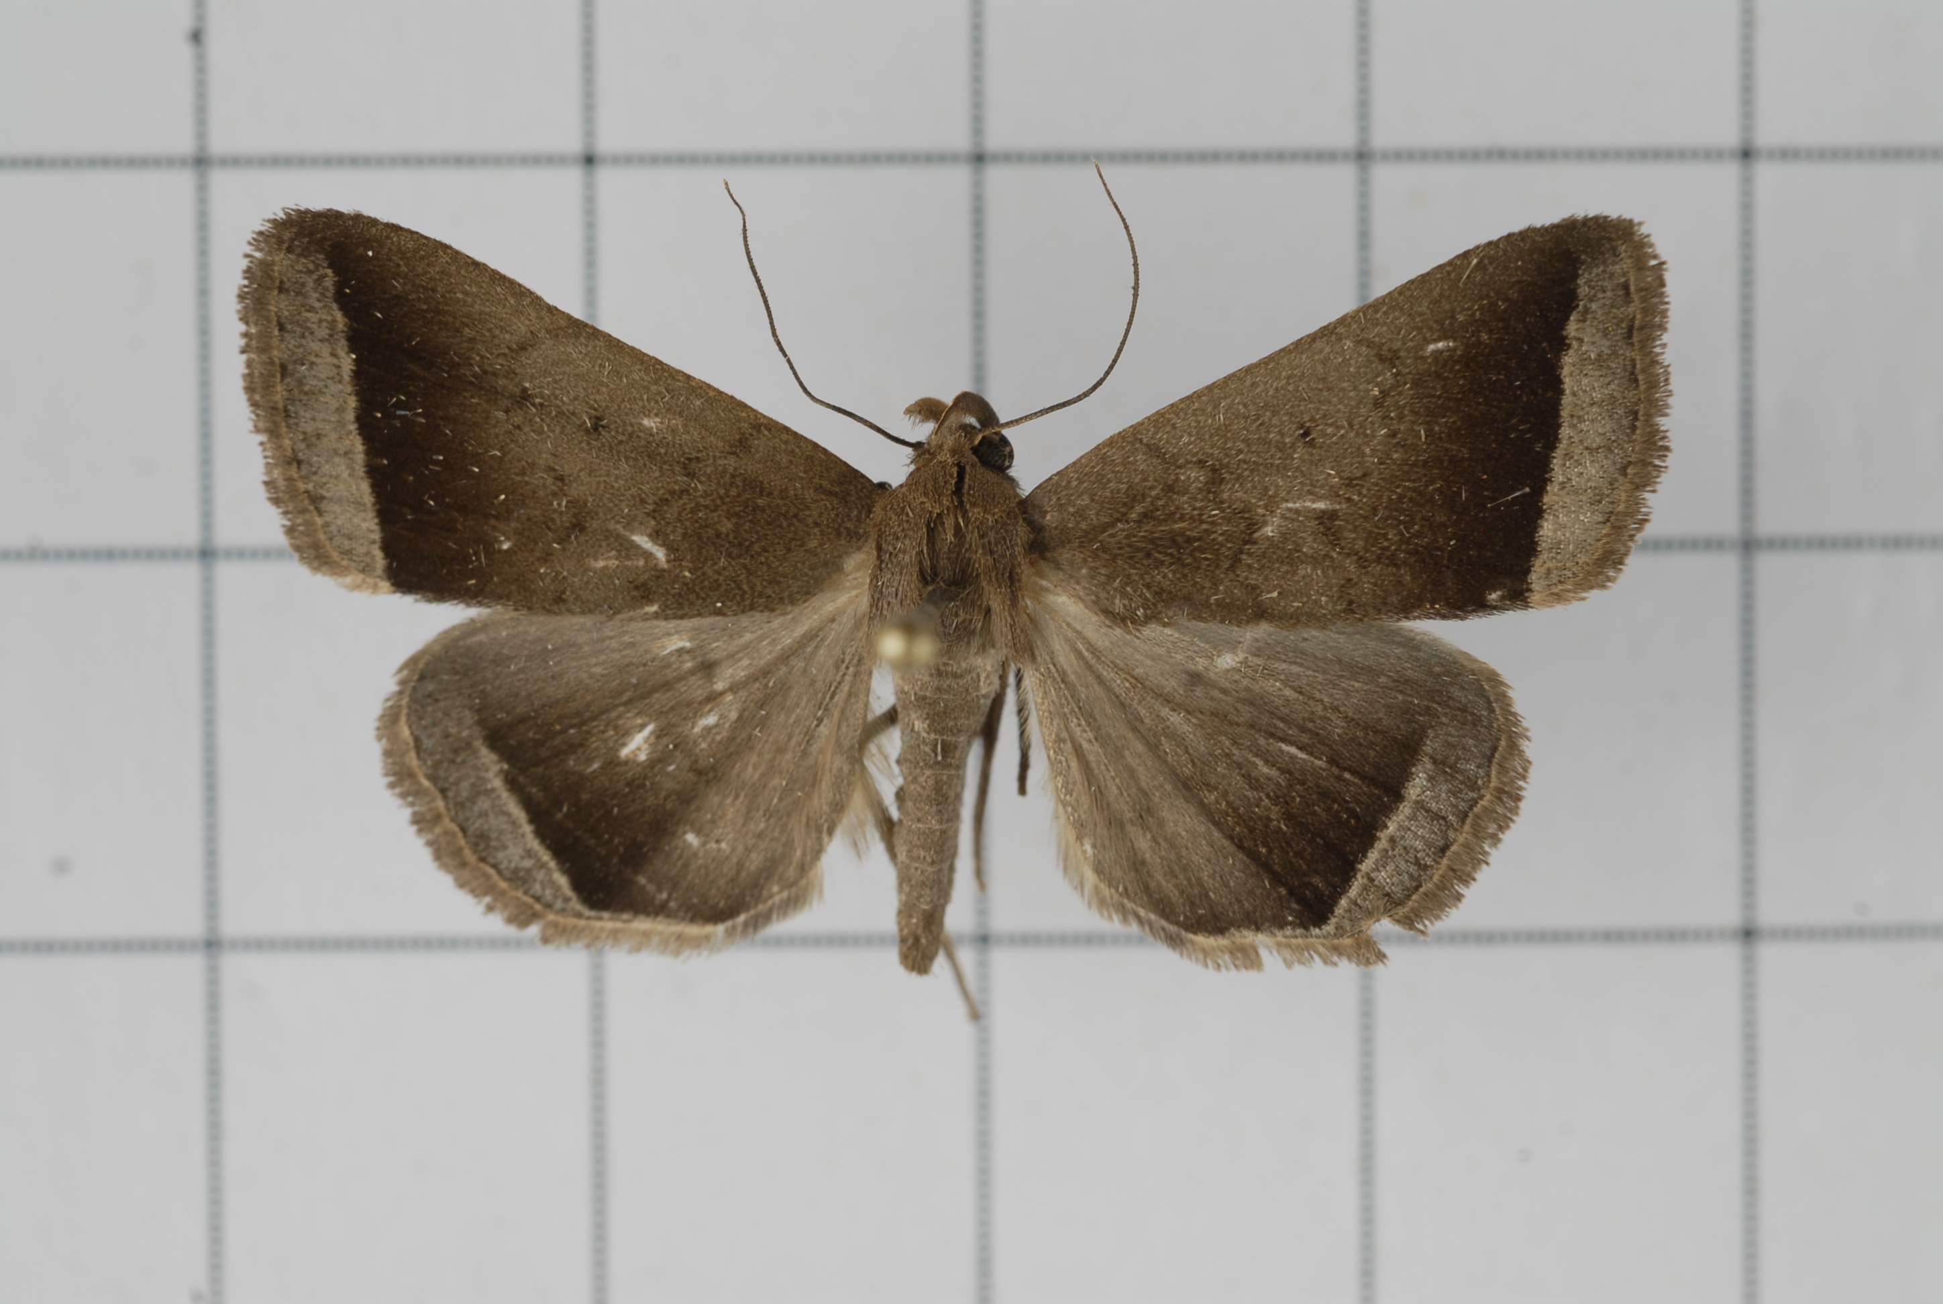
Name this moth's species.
Simplicia bimarginata
